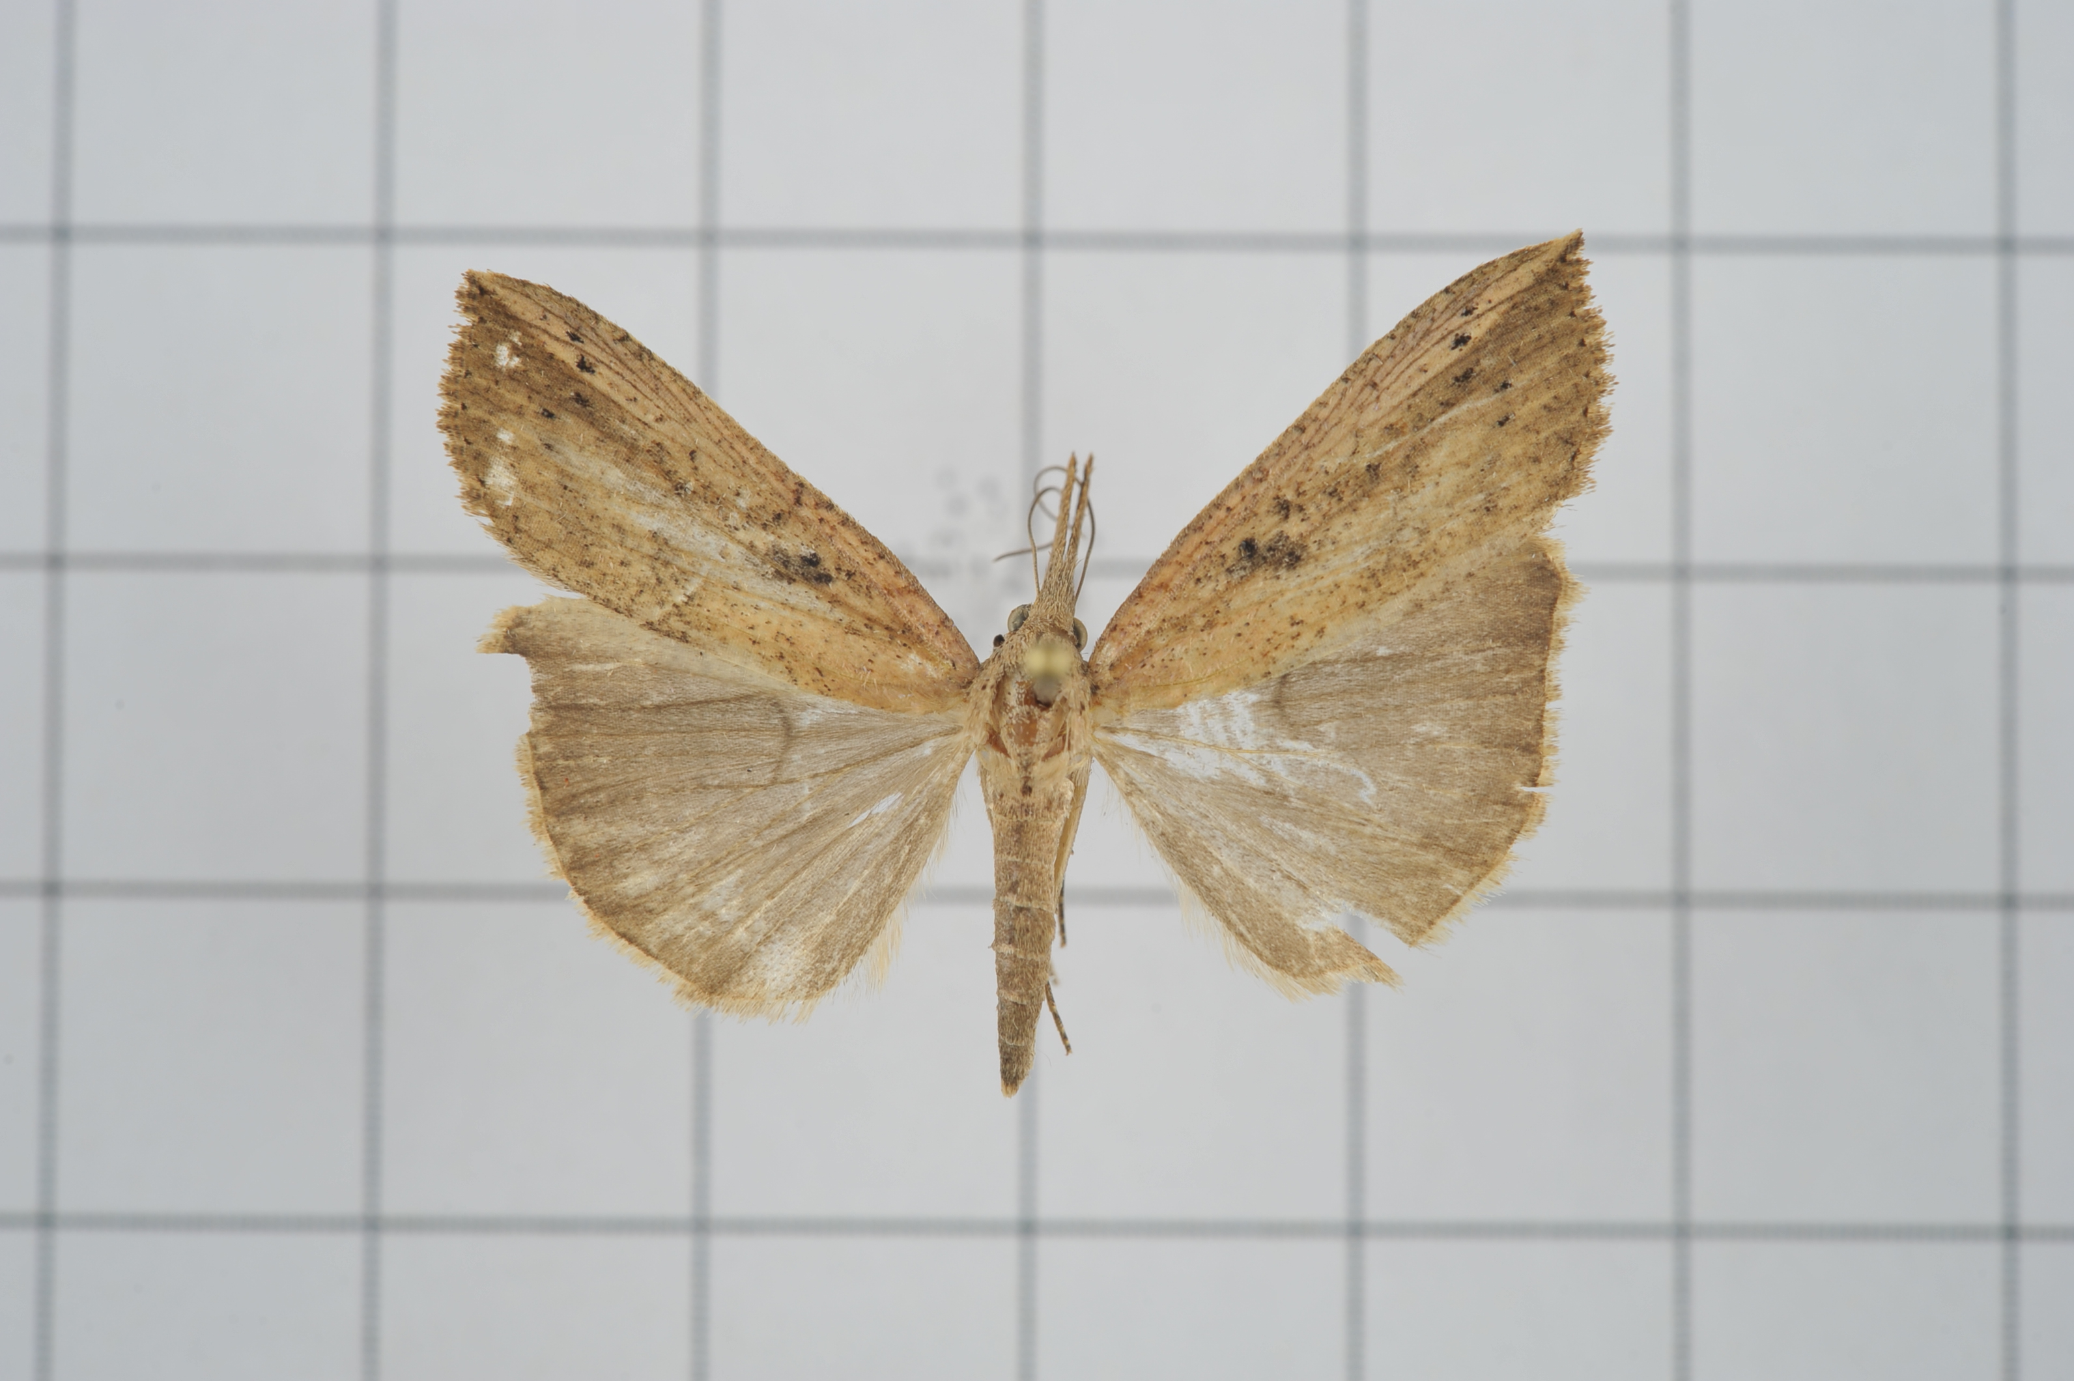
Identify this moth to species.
Hypena longipennis
